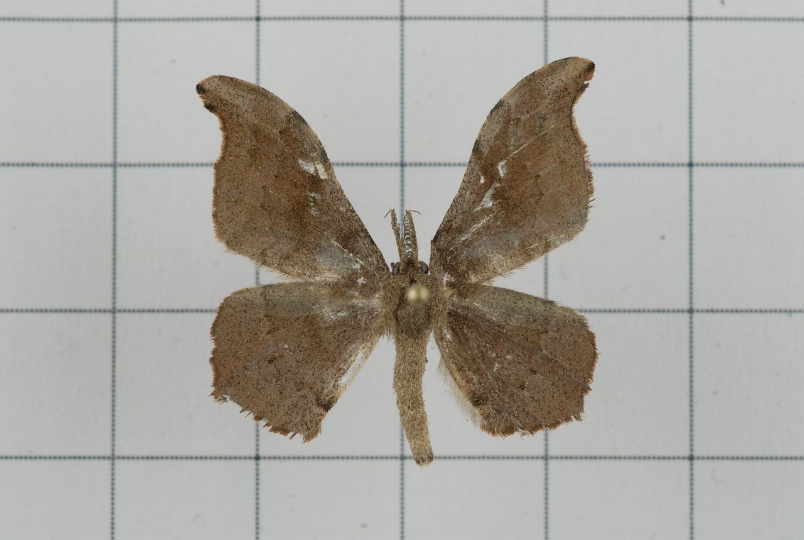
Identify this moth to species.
Hyposidra talaca talaca
